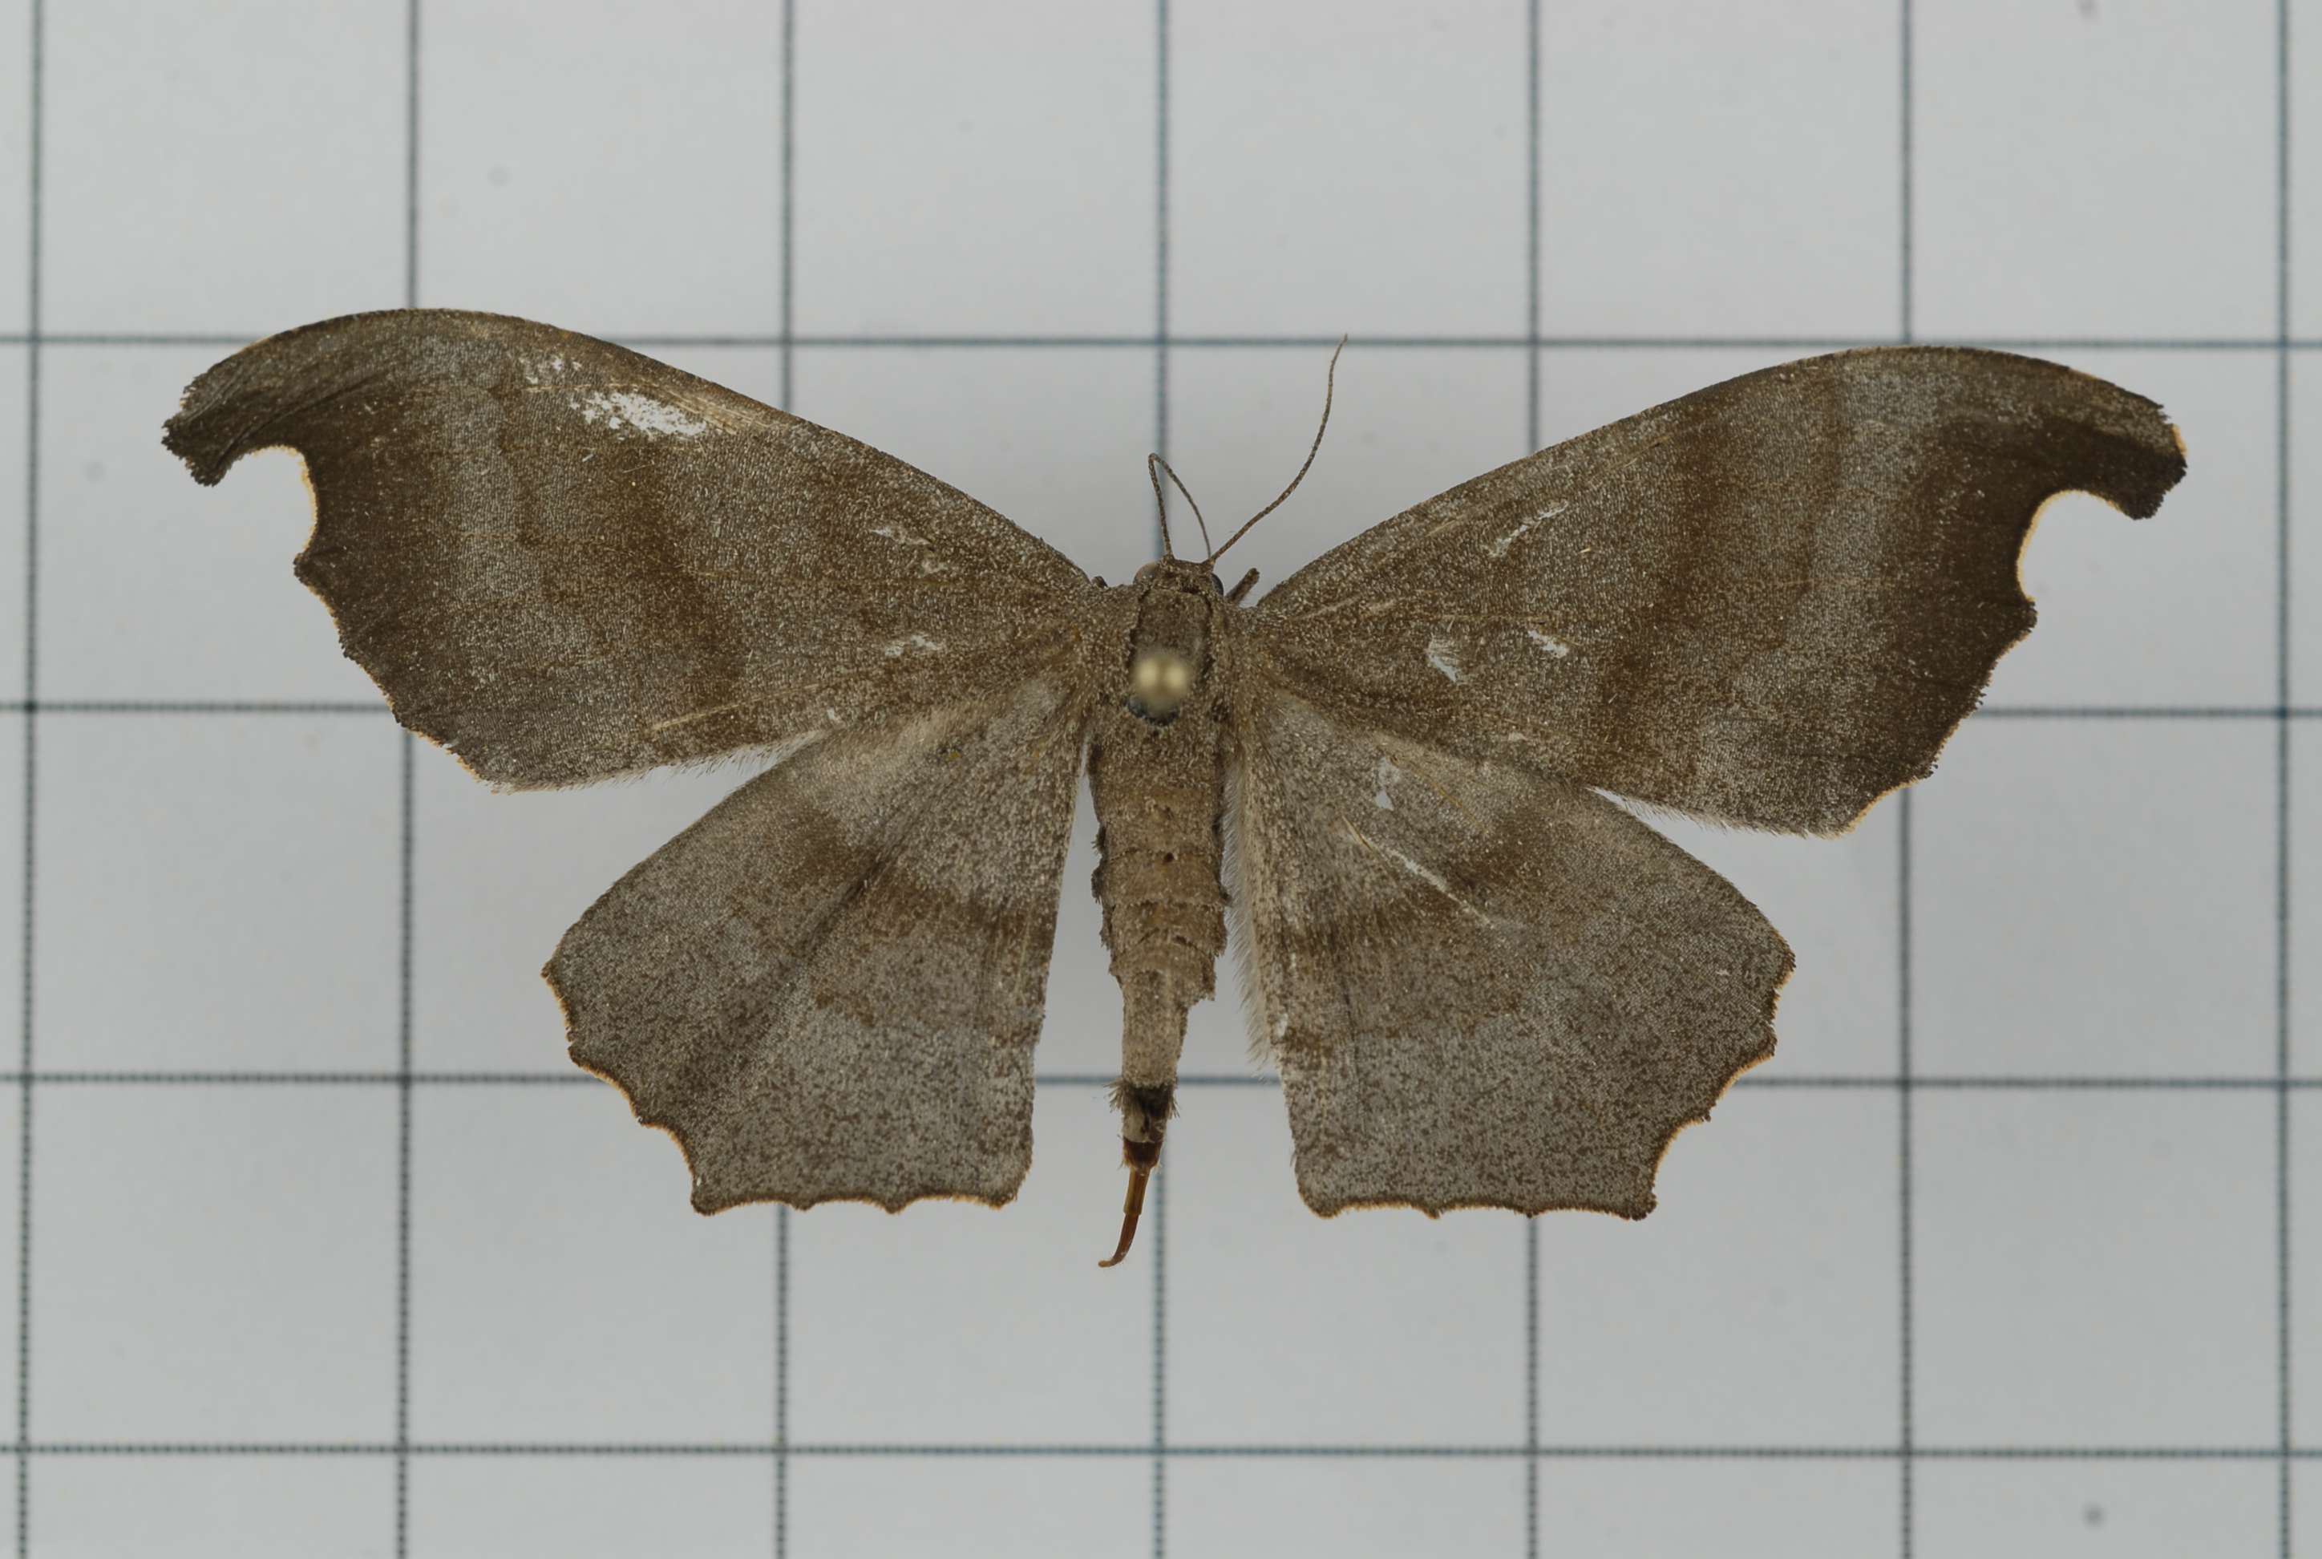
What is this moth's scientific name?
Hyposidra talaca talaca
